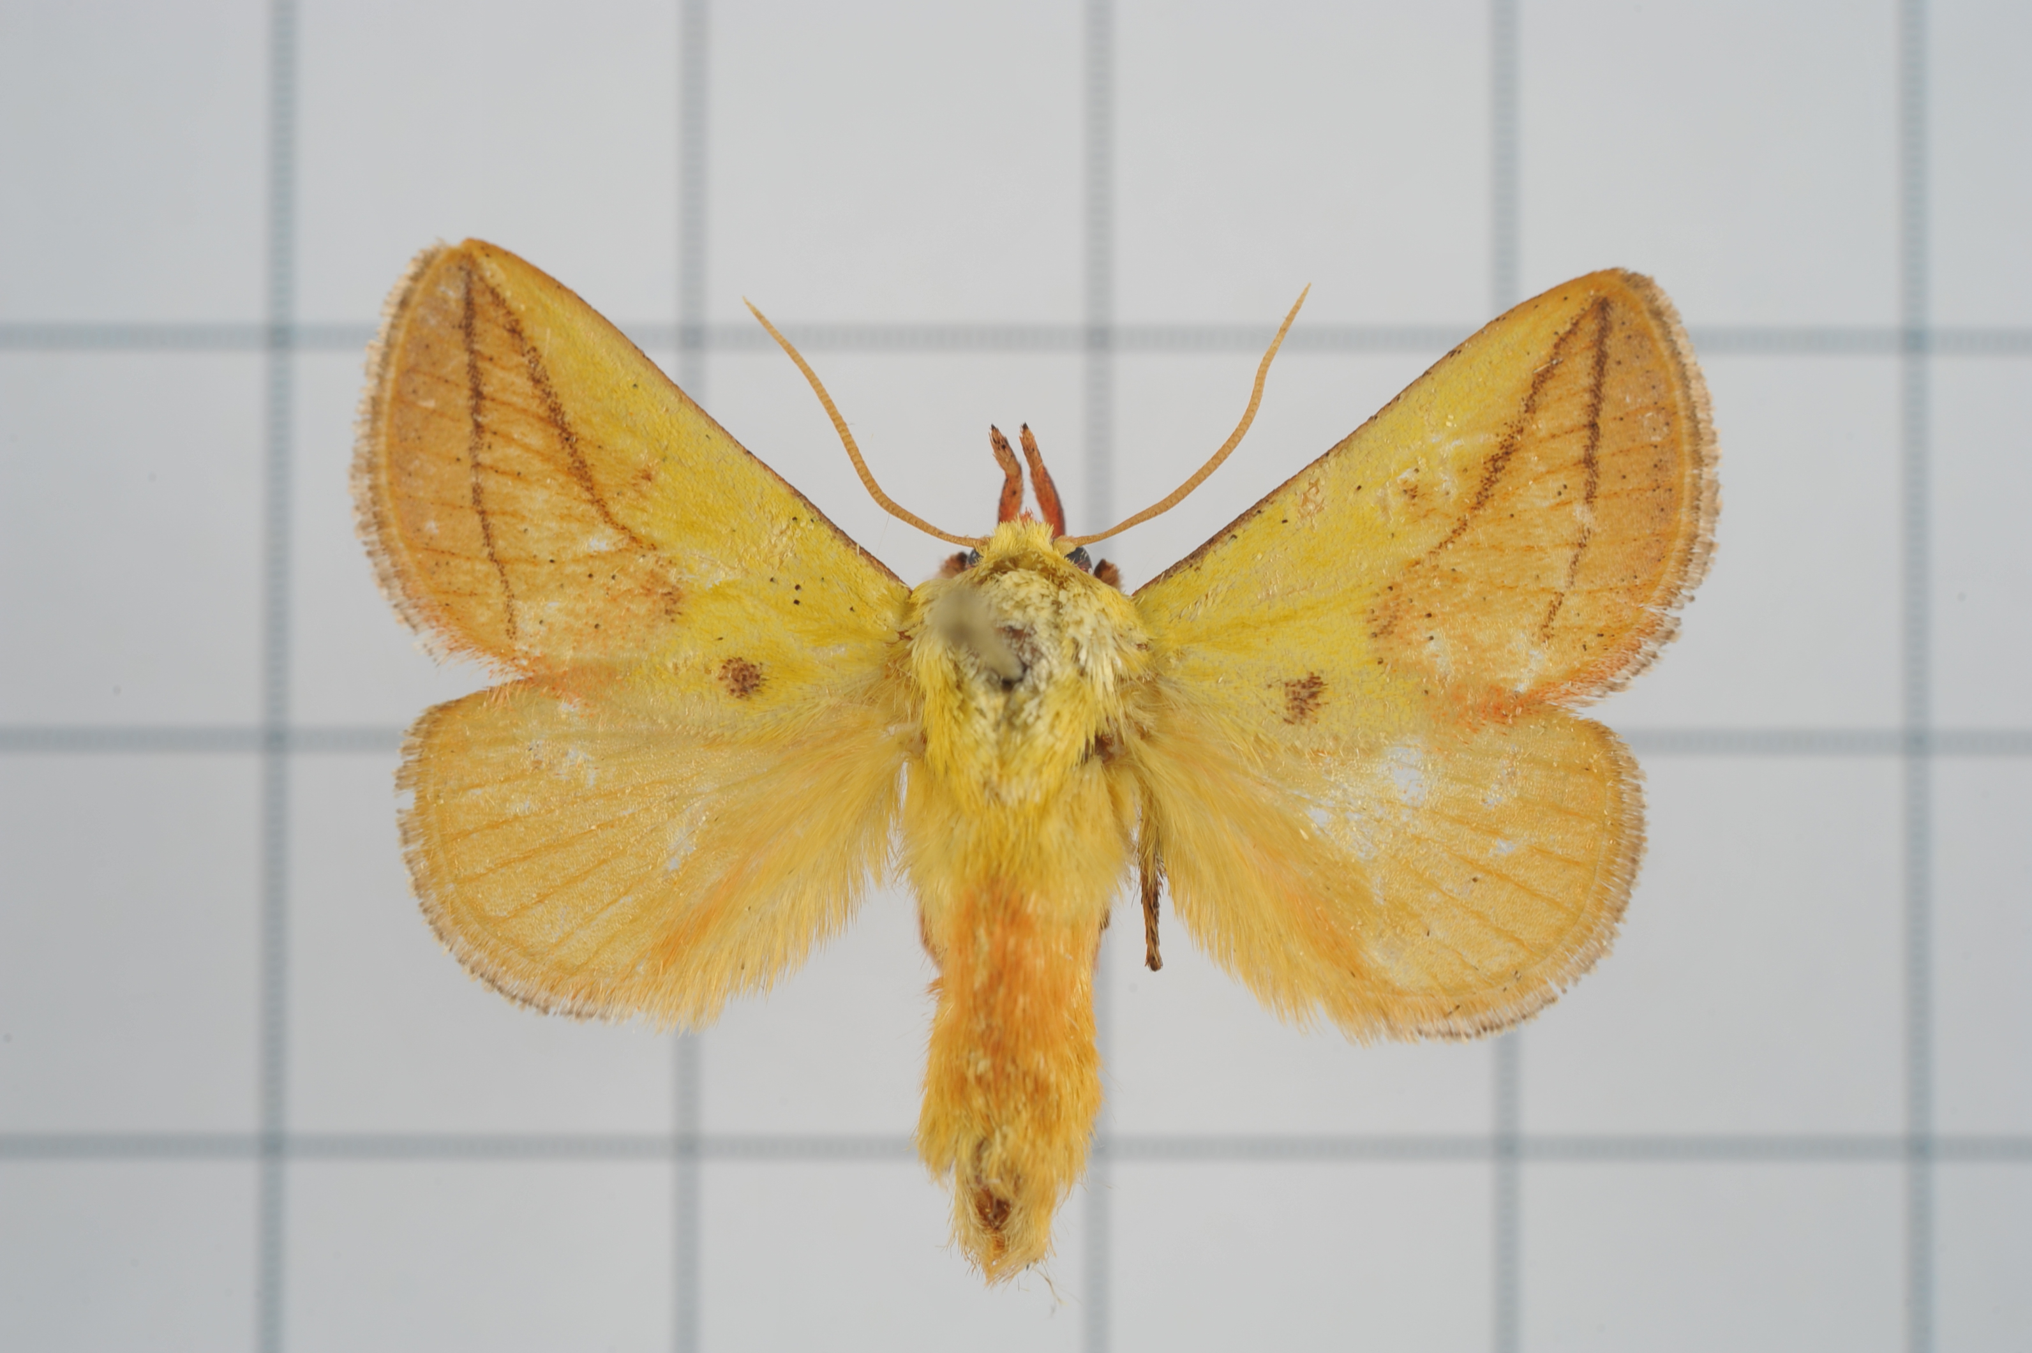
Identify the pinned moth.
Monema rubriceps
